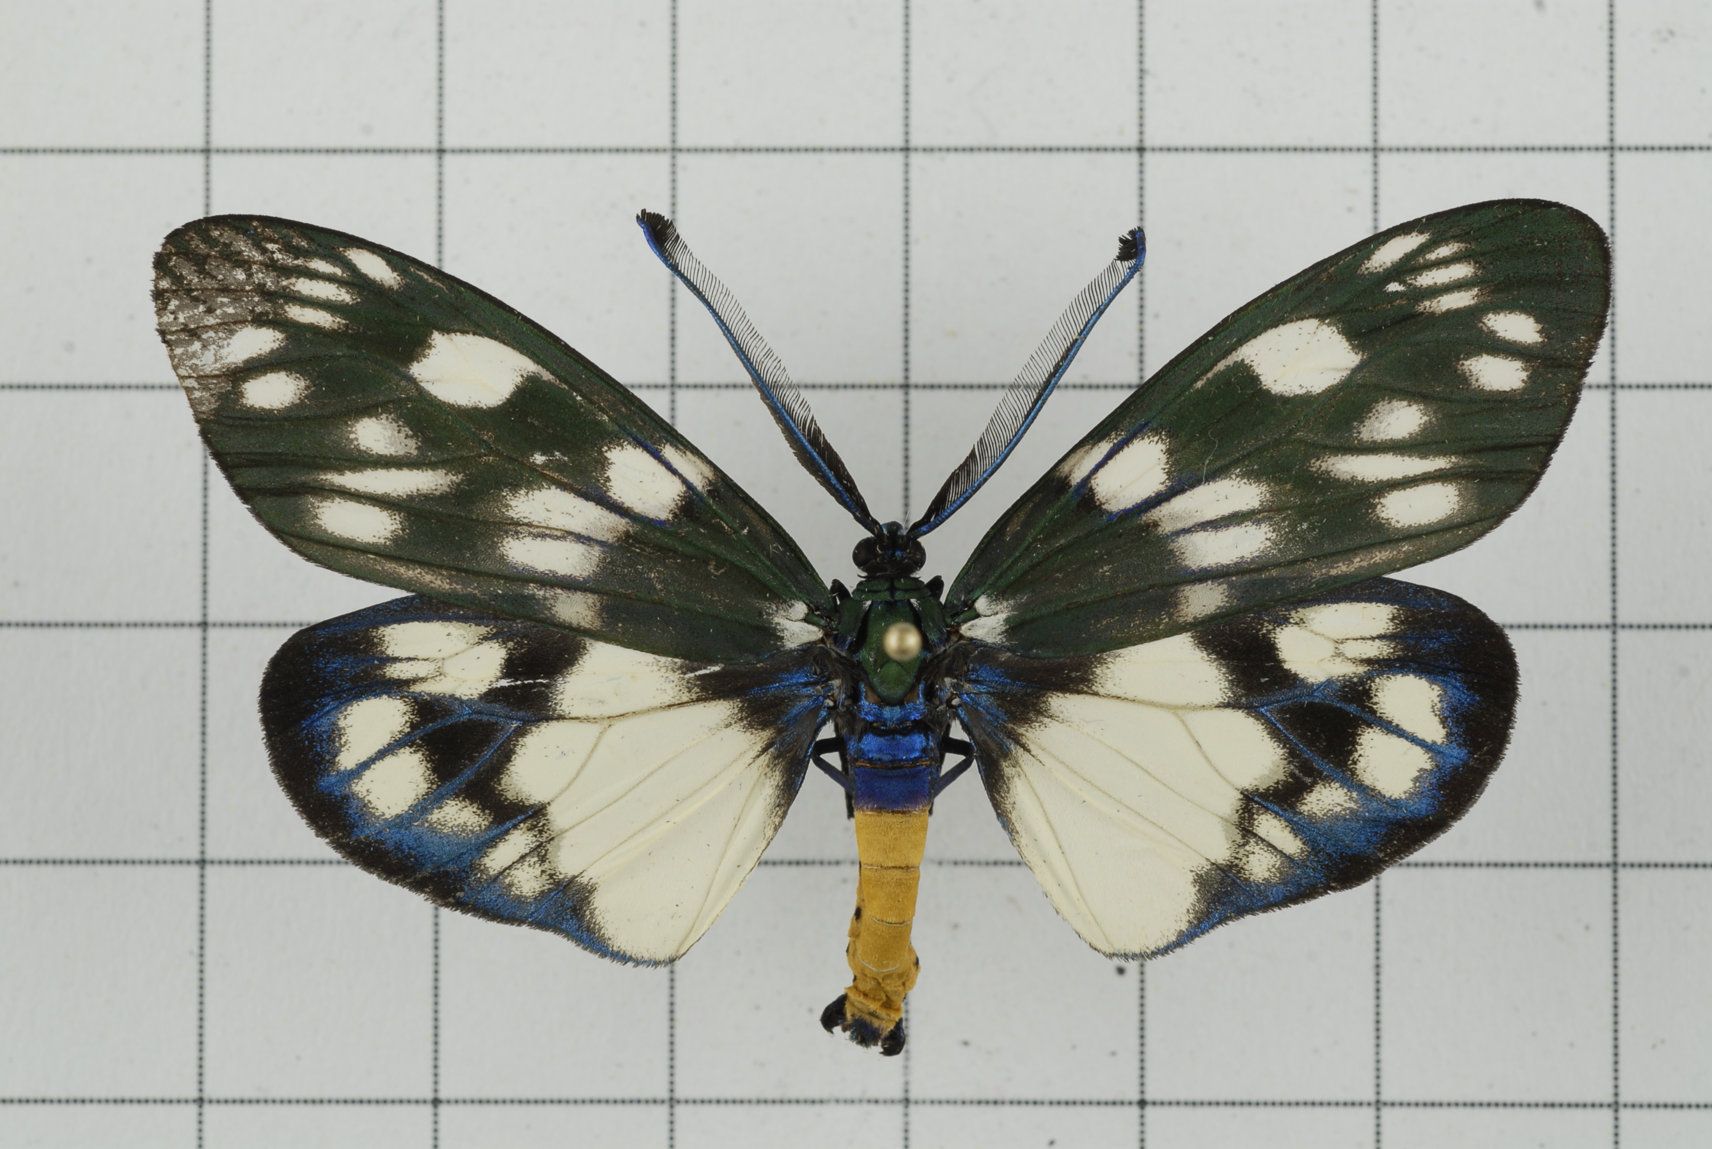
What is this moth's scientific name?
Eterusia aedea formosana
